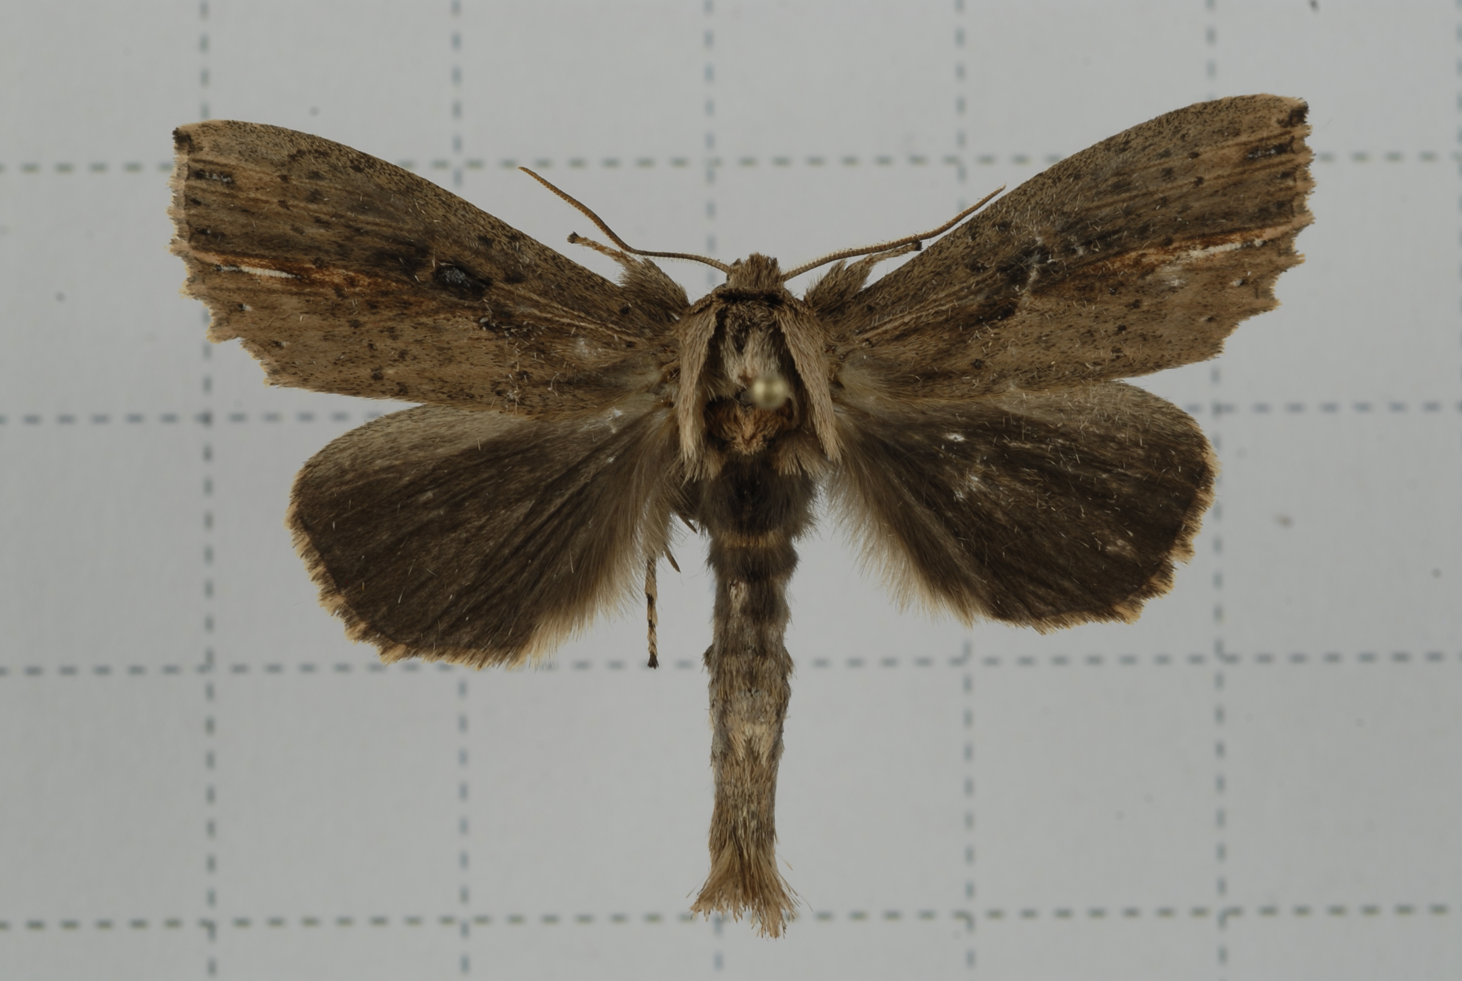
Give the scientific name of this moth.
Ramesa albistriga
